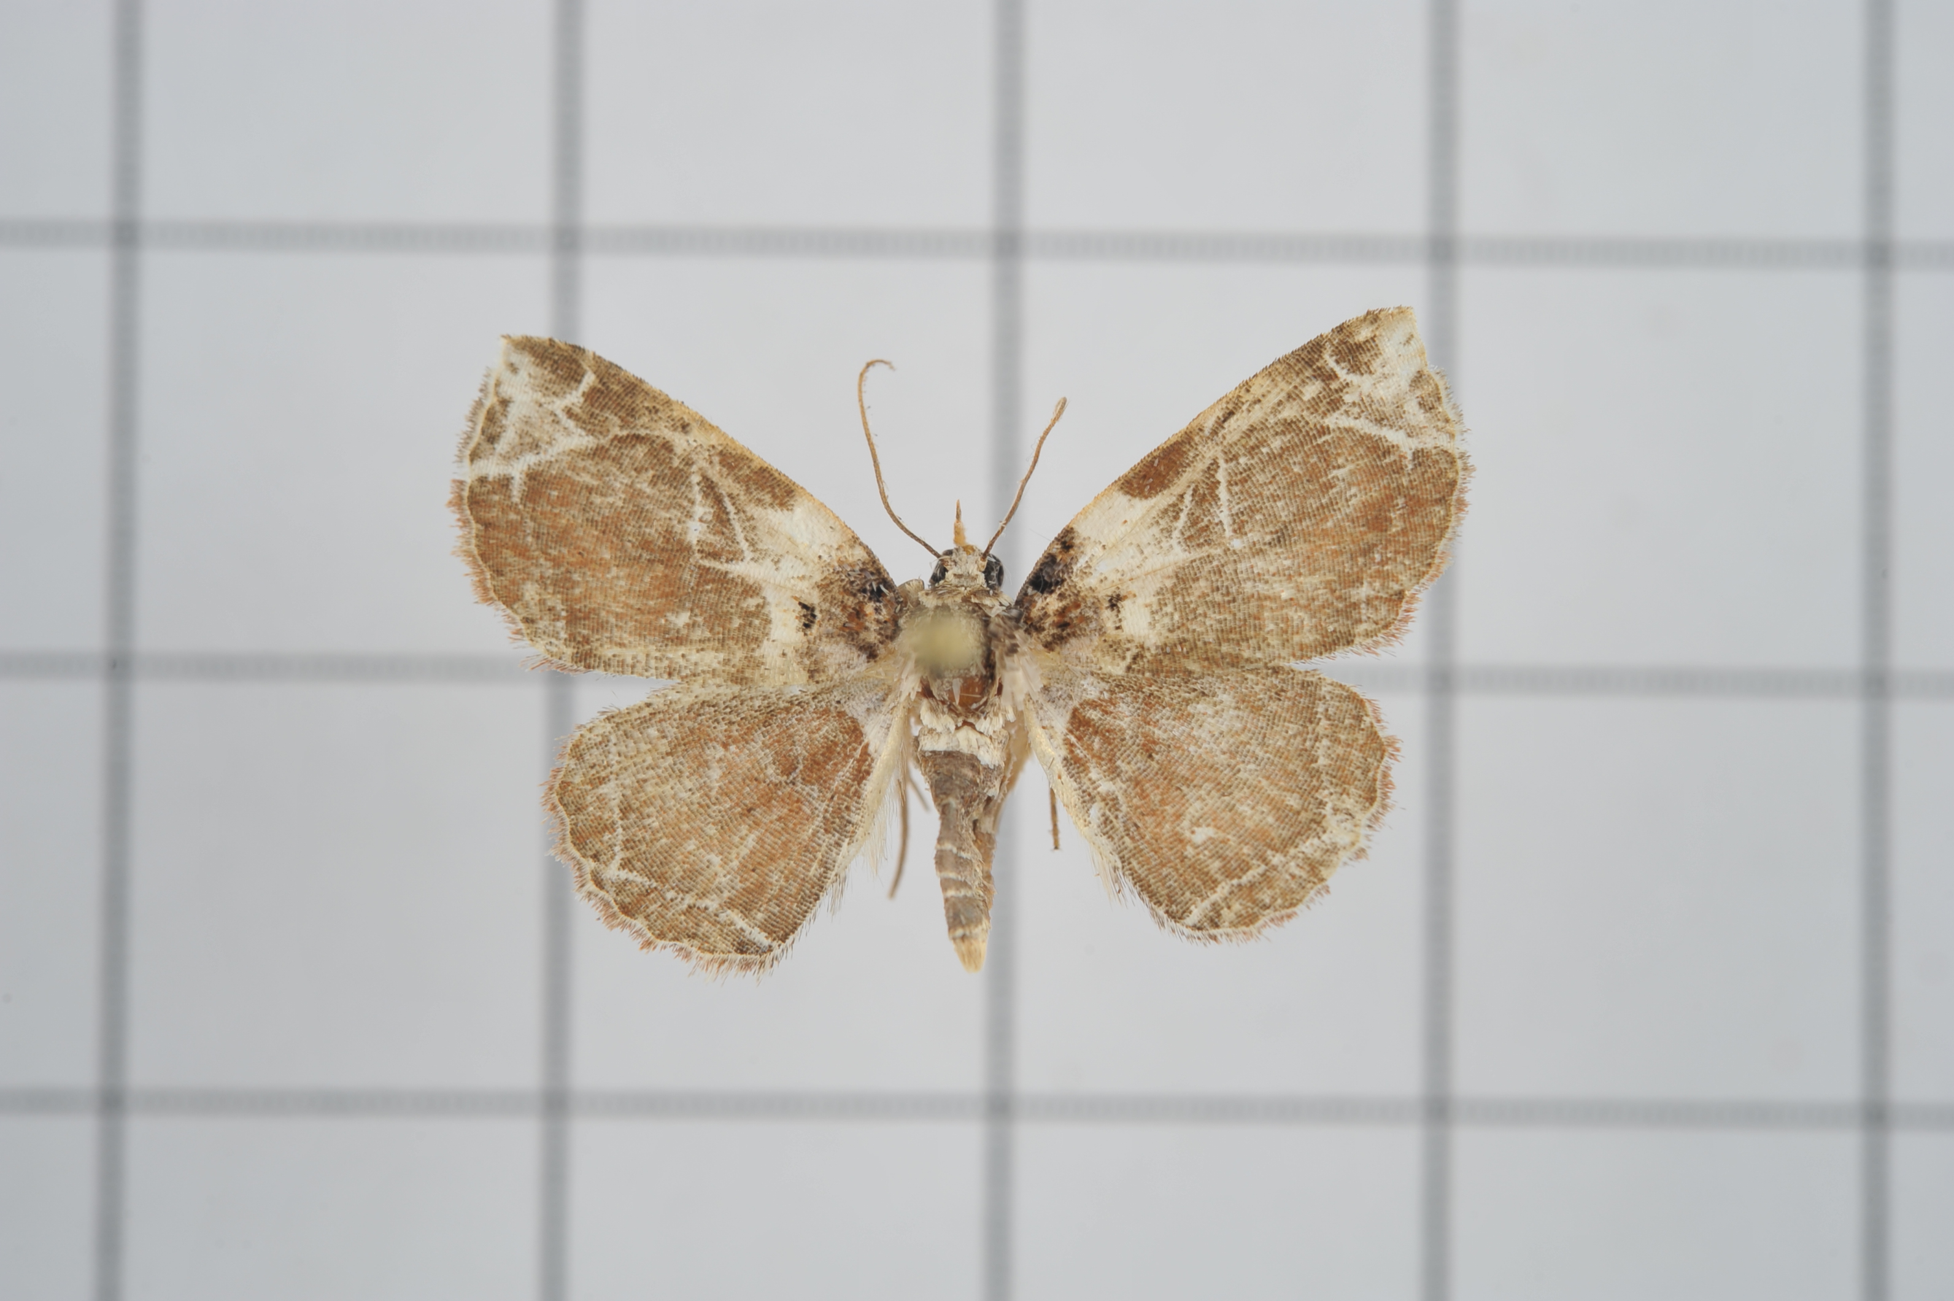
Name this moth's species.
Cruxoruza decorata
